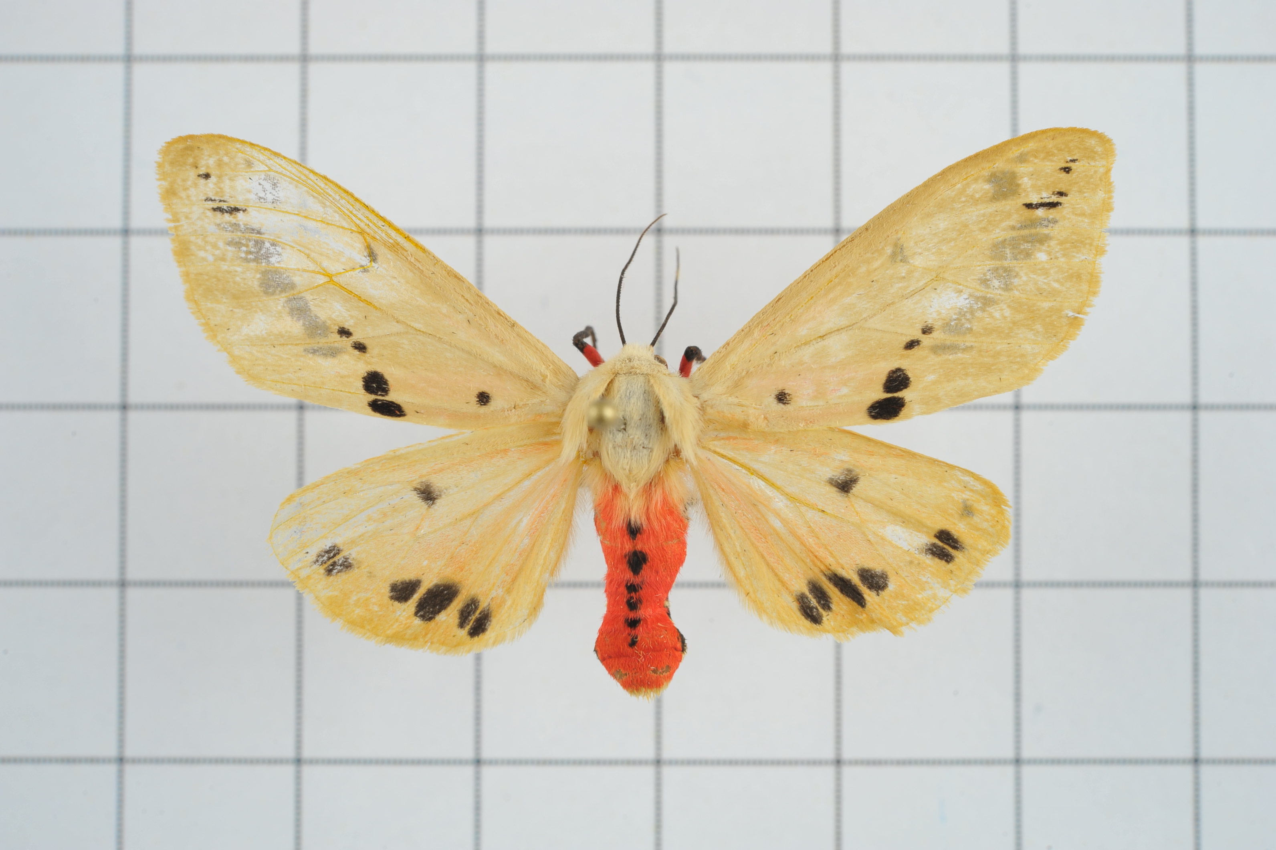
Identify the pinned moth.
Spilarctia nydia werneri
